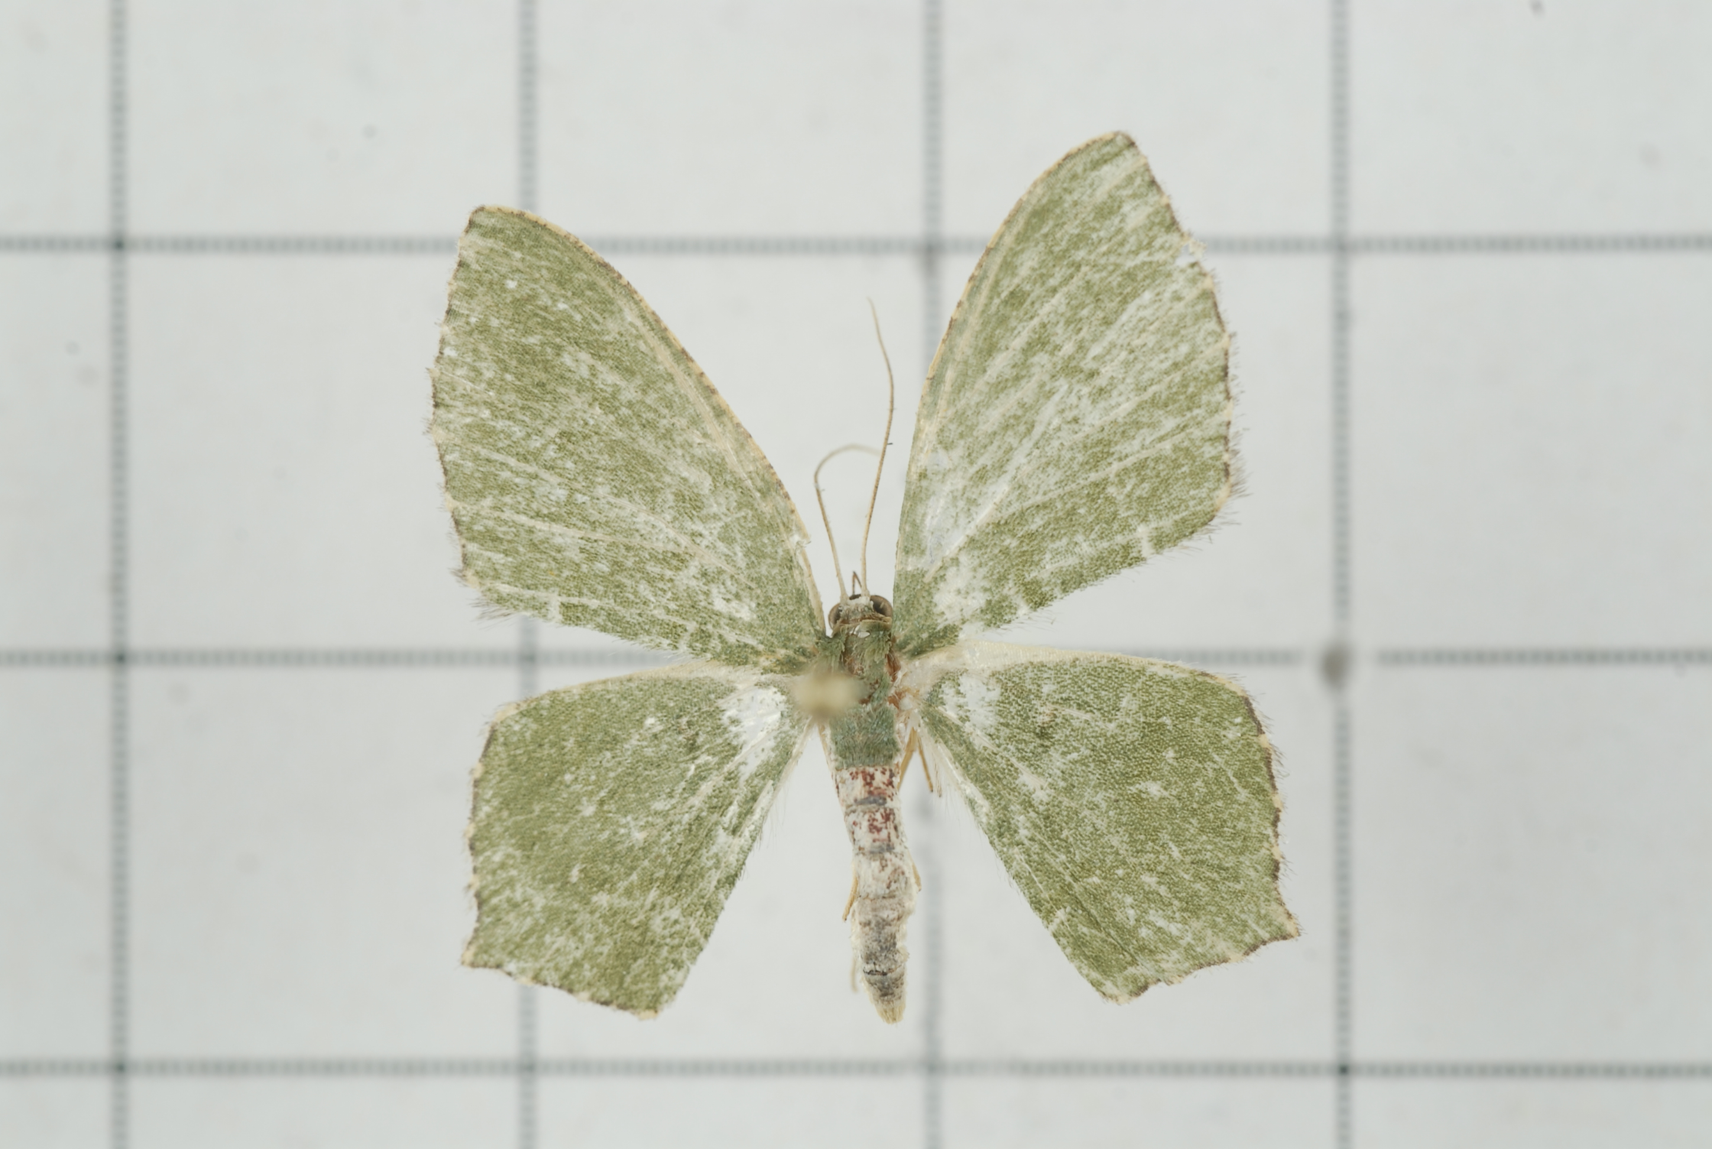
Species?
Hemithea tritonaria
